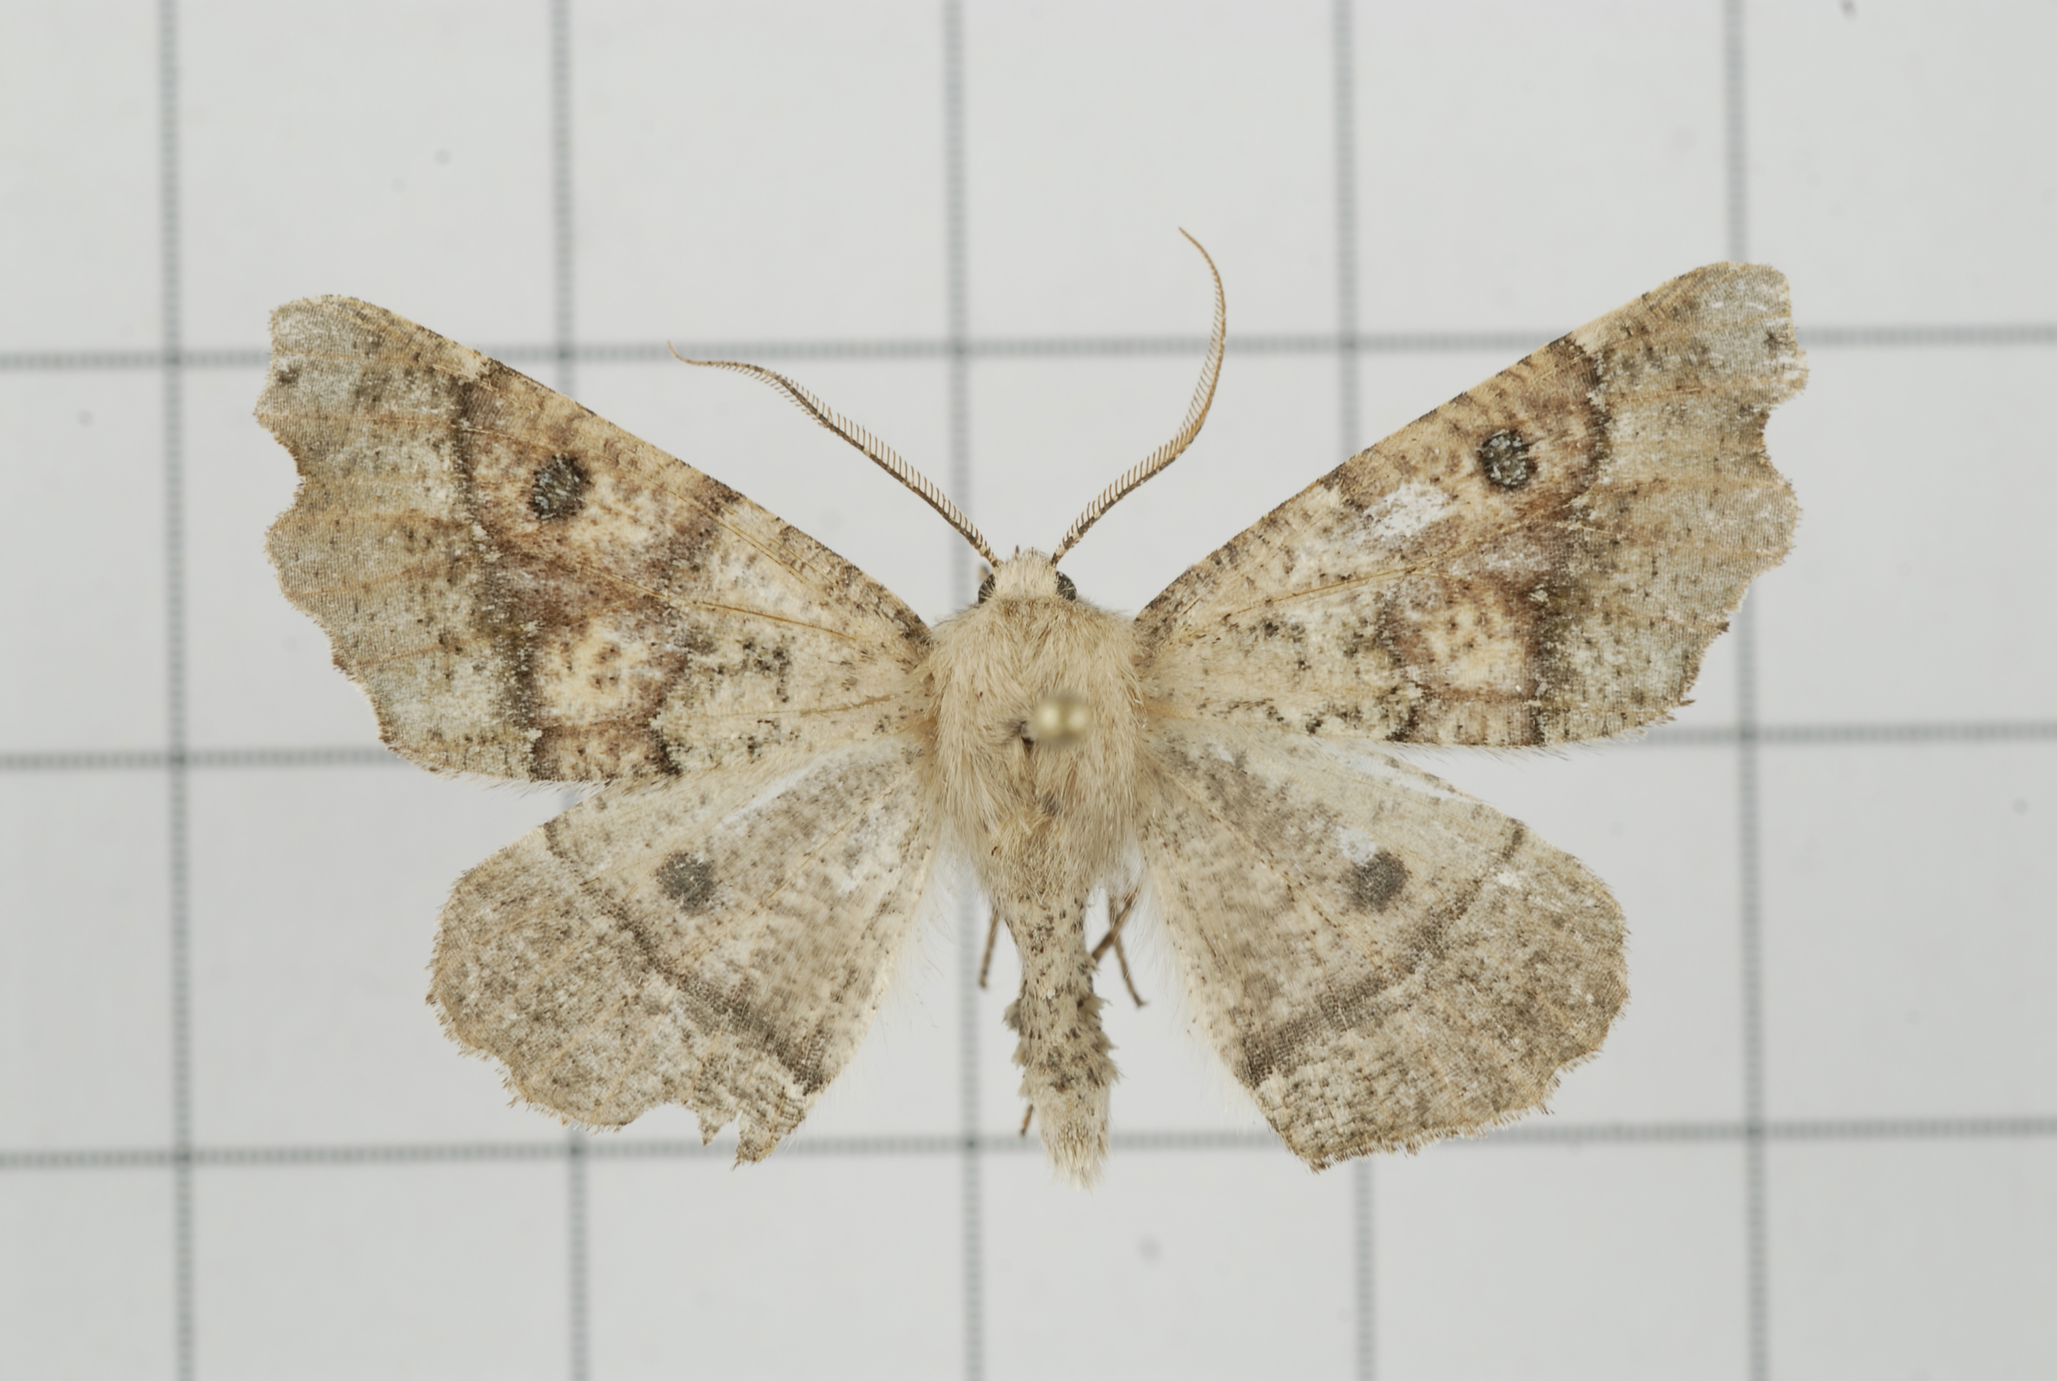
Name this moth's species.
Odontopera insulata insulata
